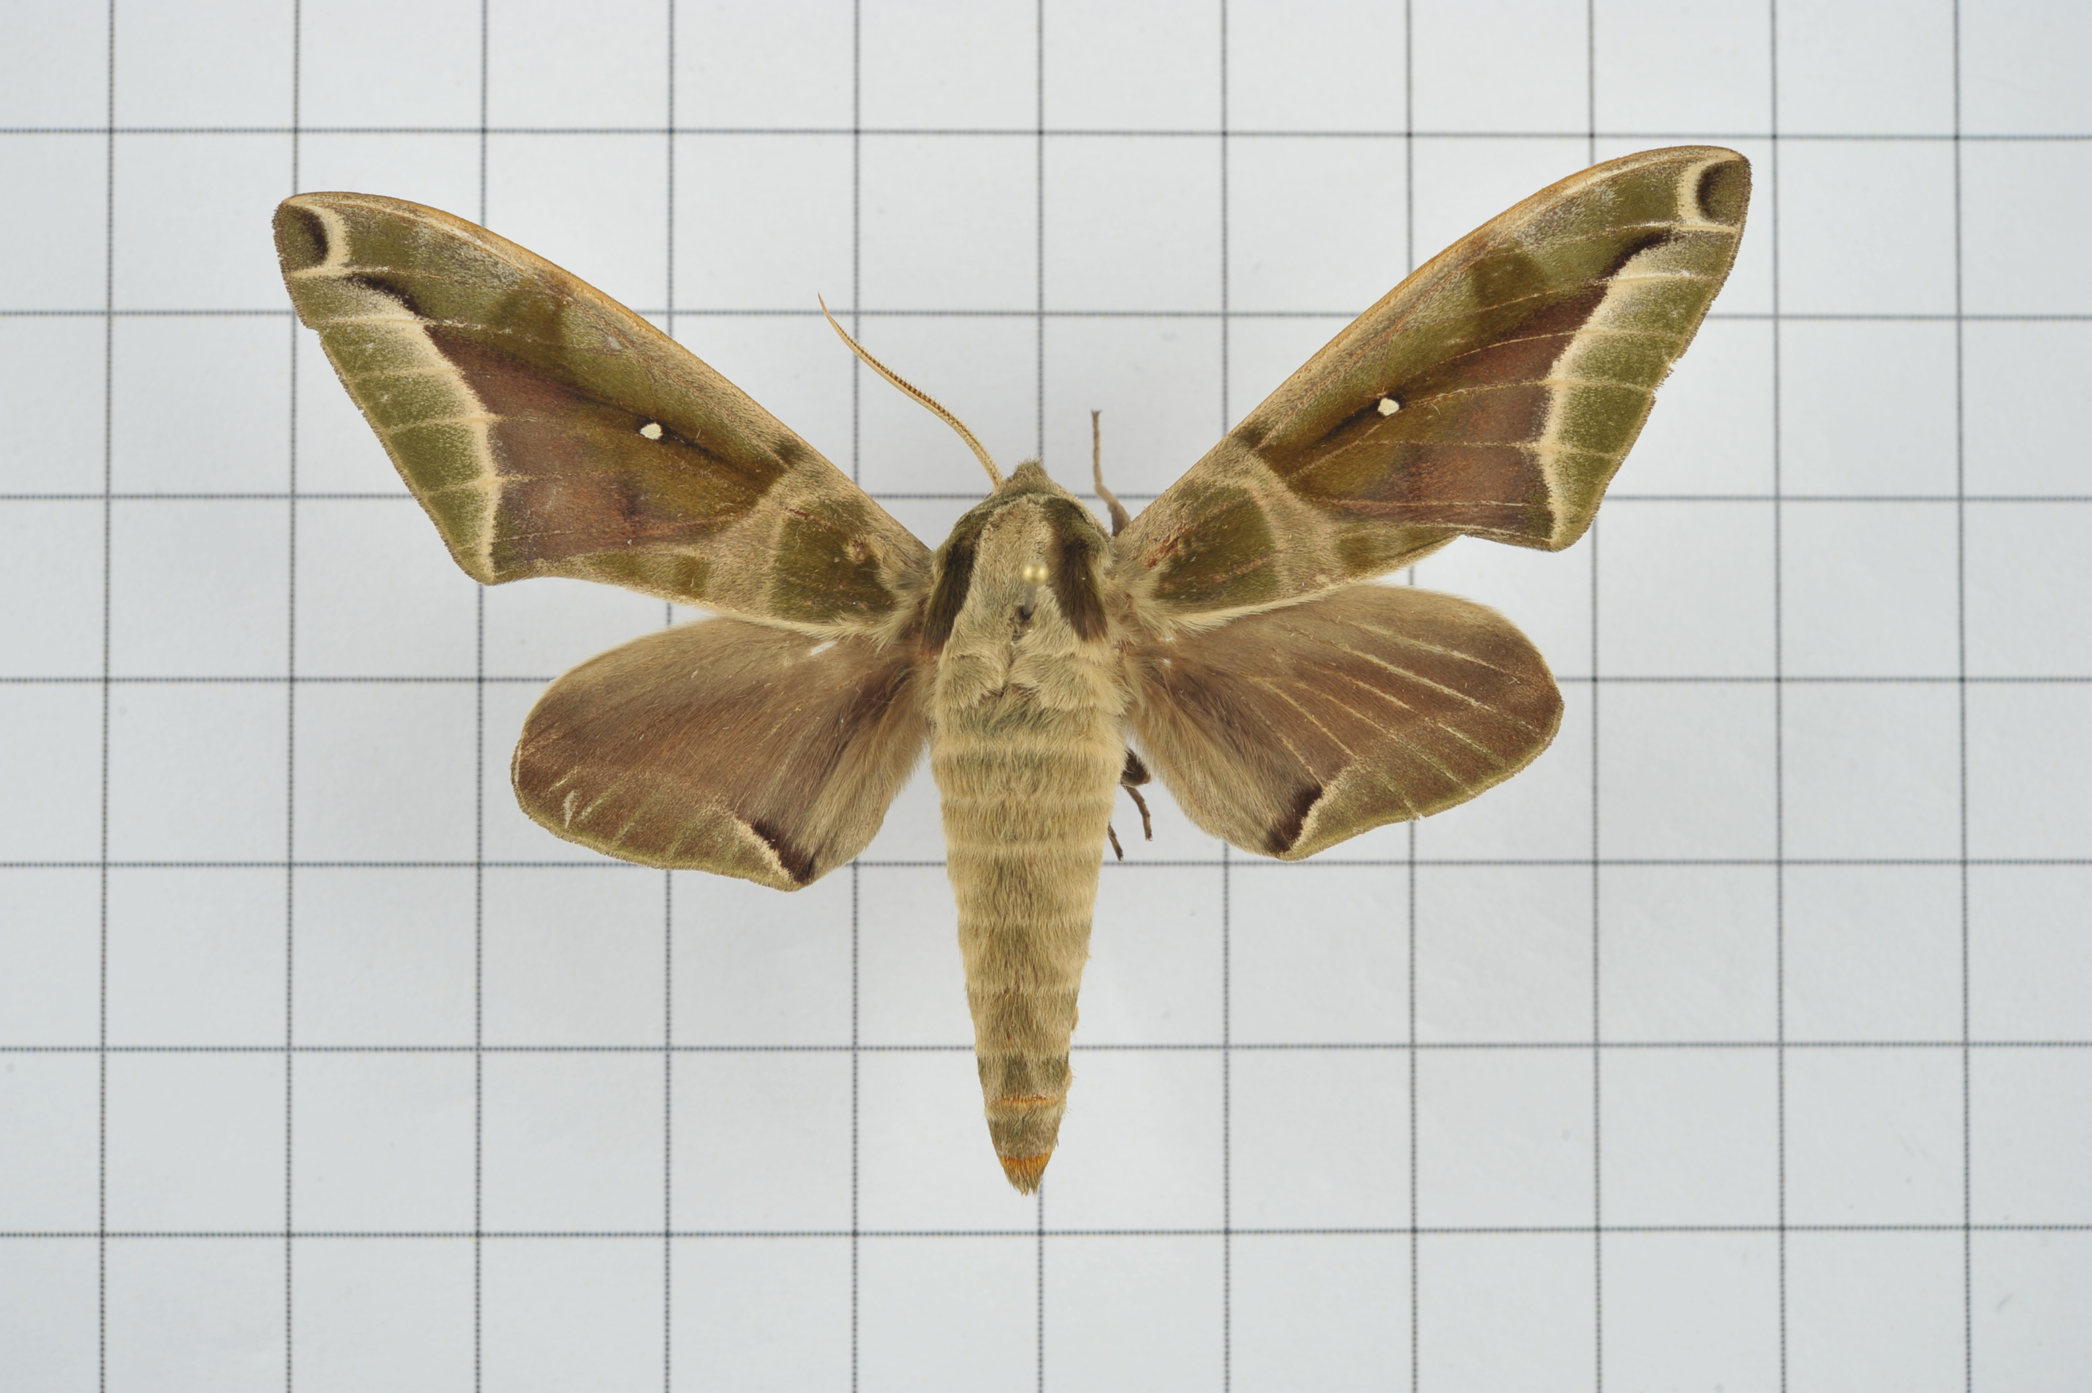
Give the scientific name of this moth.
Parum colligata
